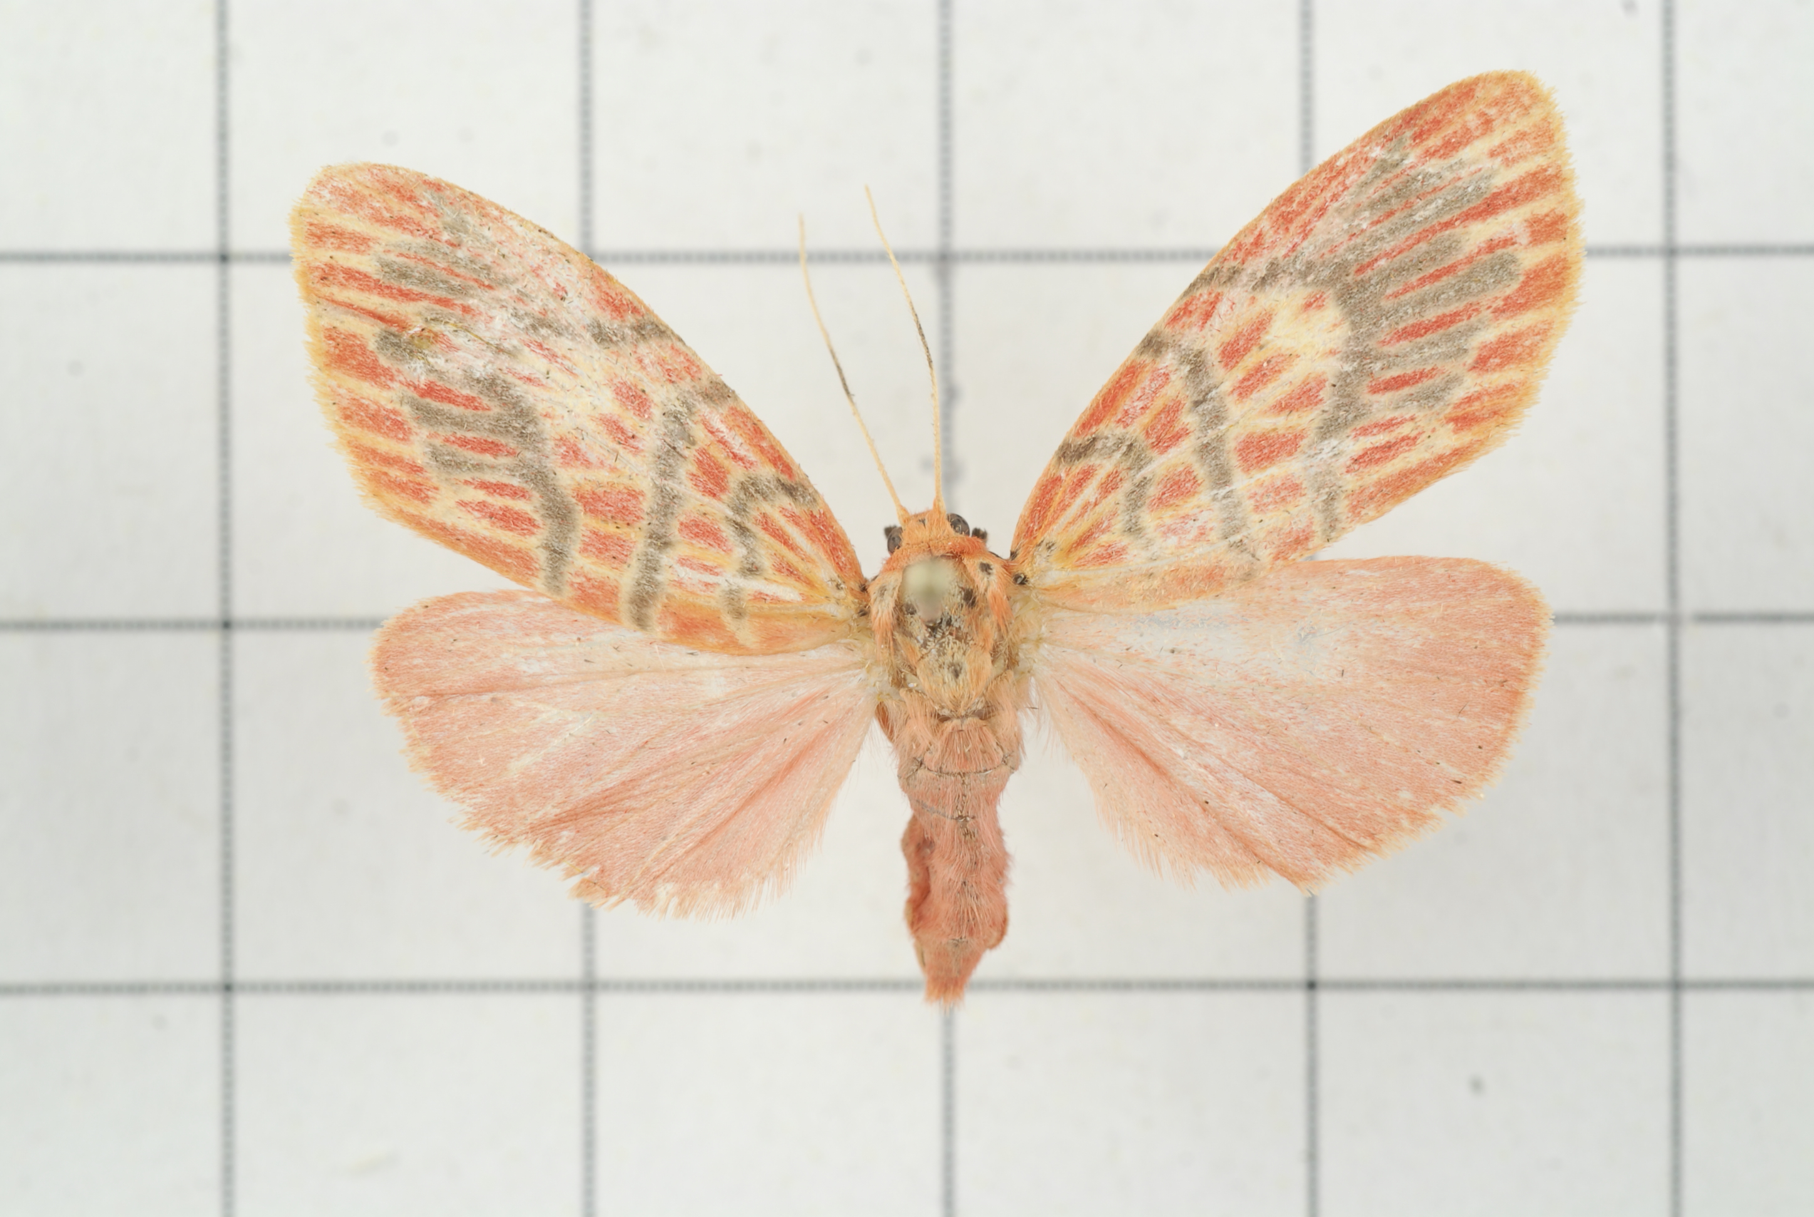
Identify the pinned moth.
Barsine sauteri
